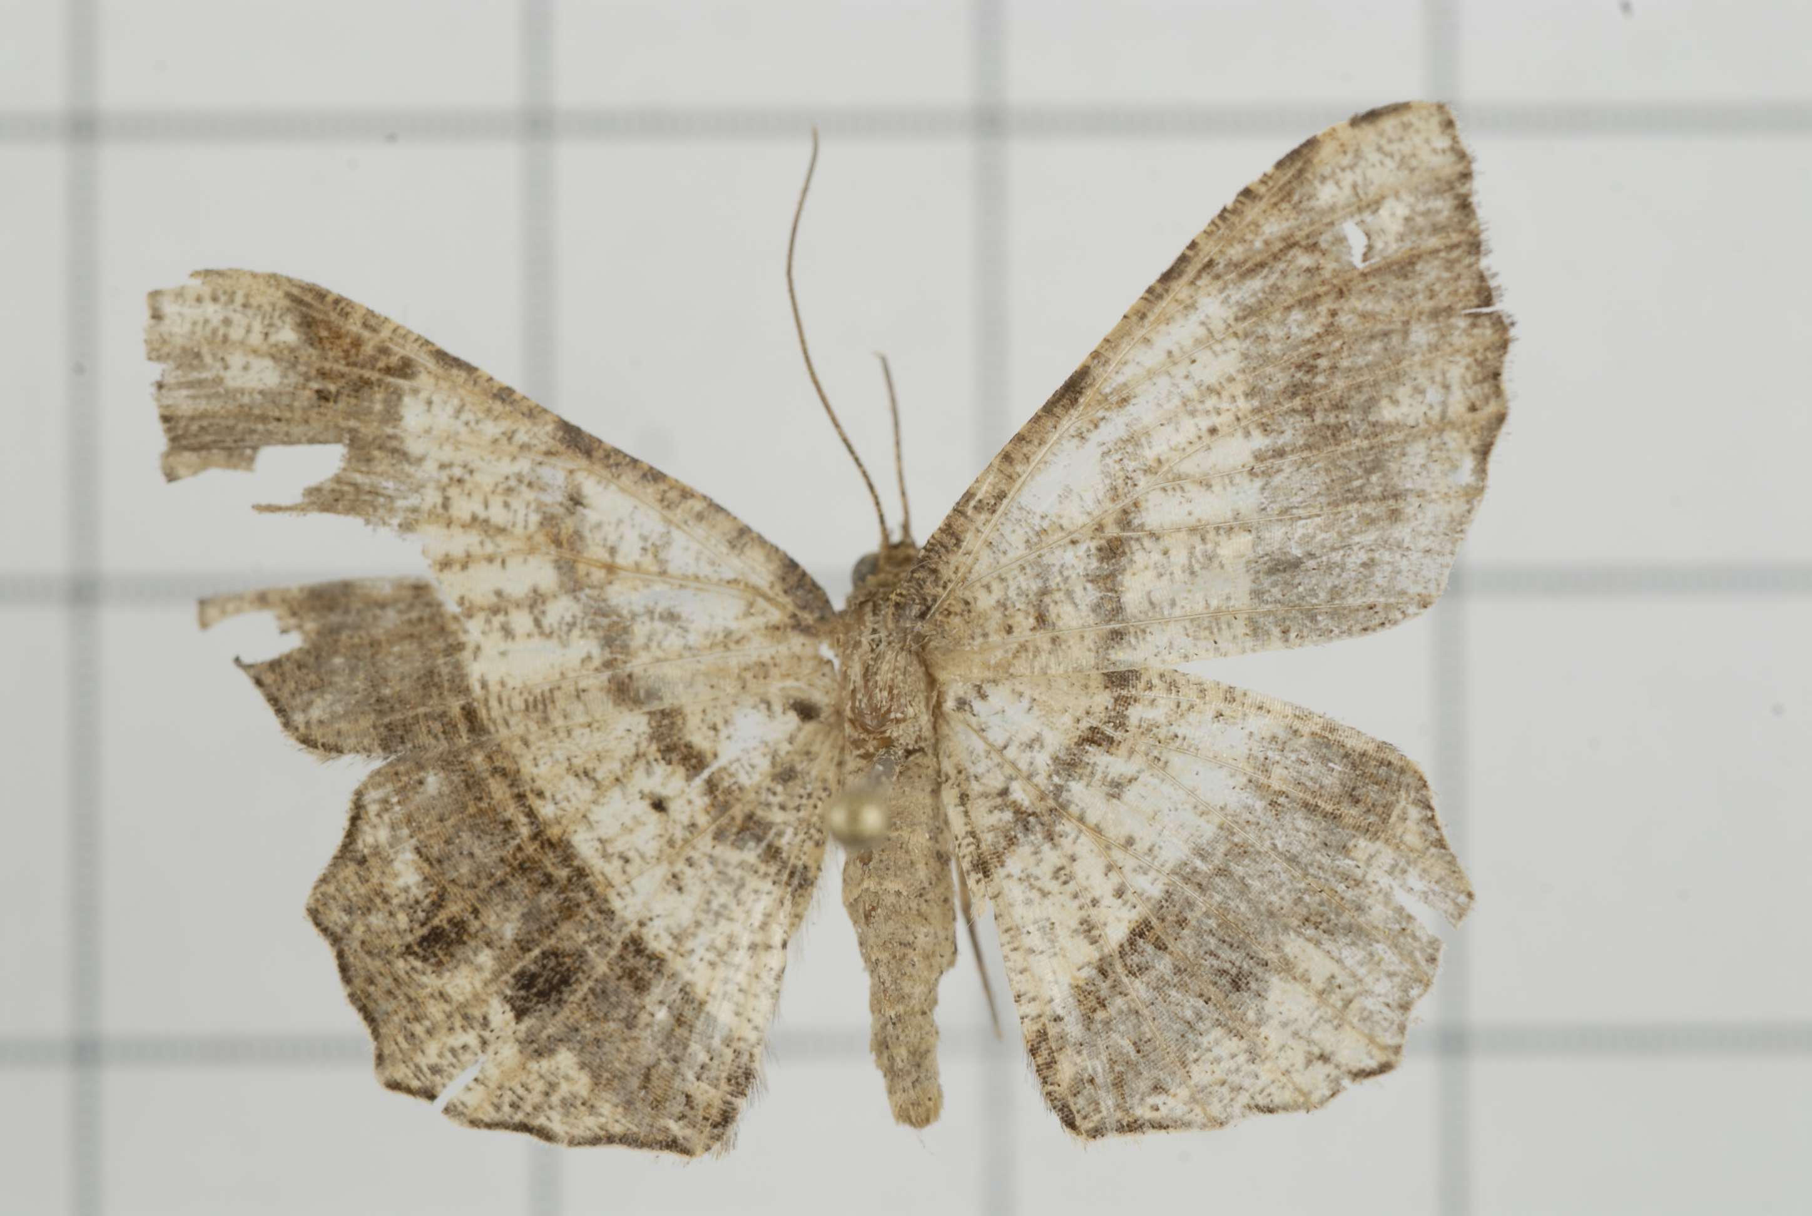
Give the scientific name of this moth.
Chiasmia intermediaria
